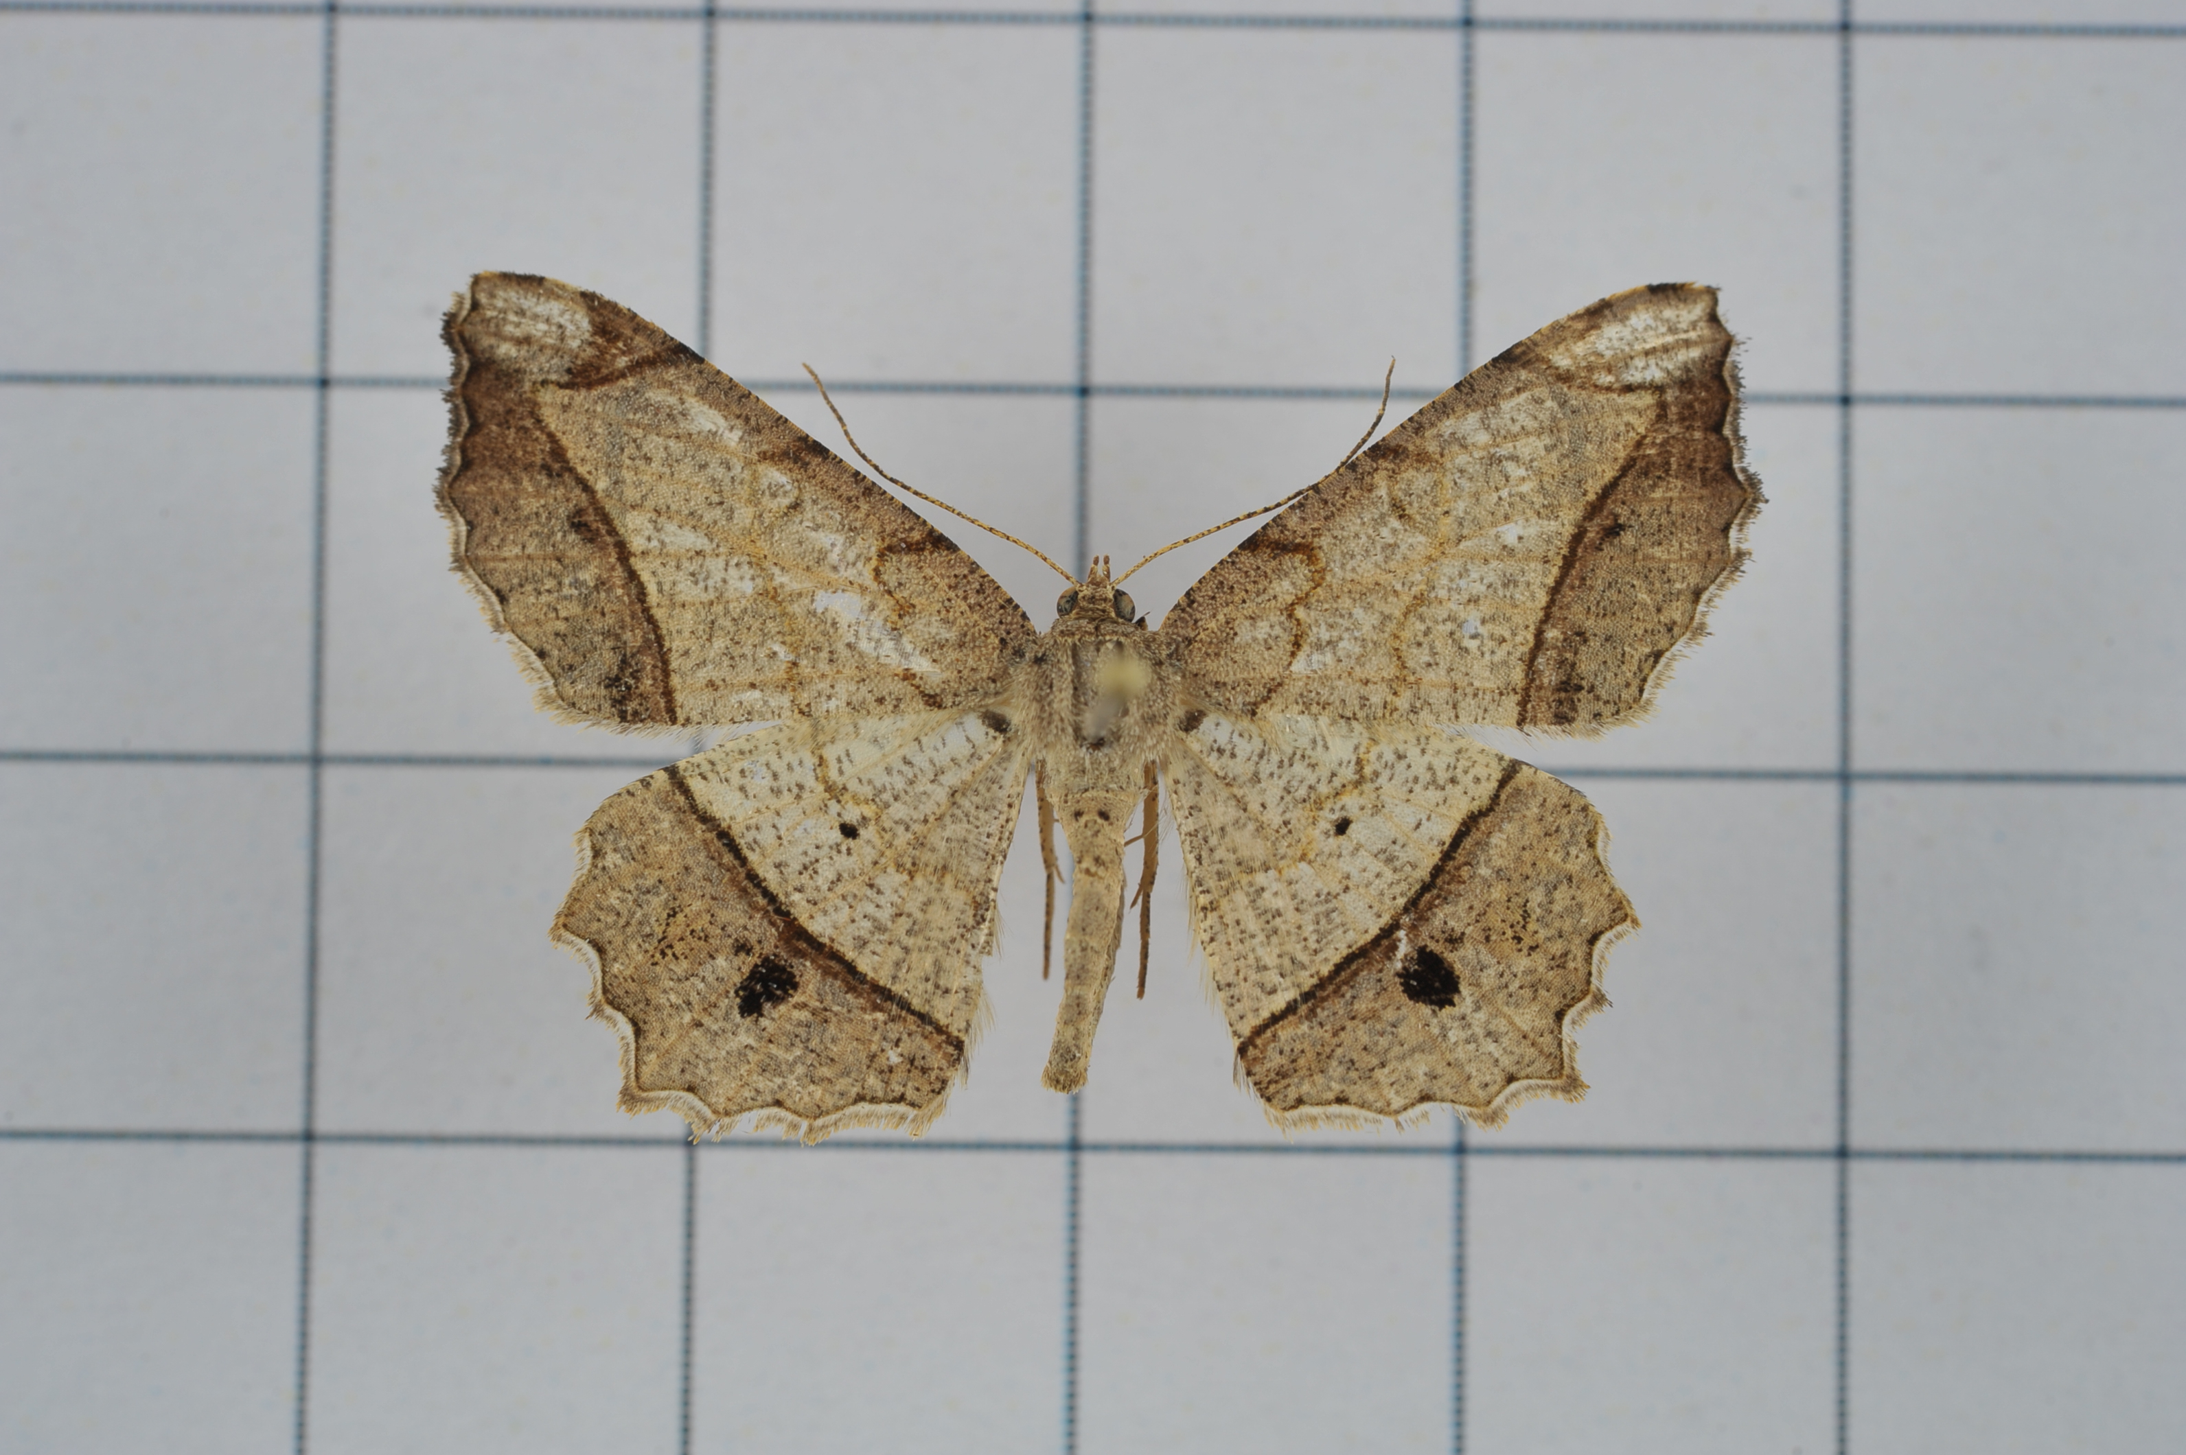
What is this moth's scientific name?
Chiasmia intermediaria
